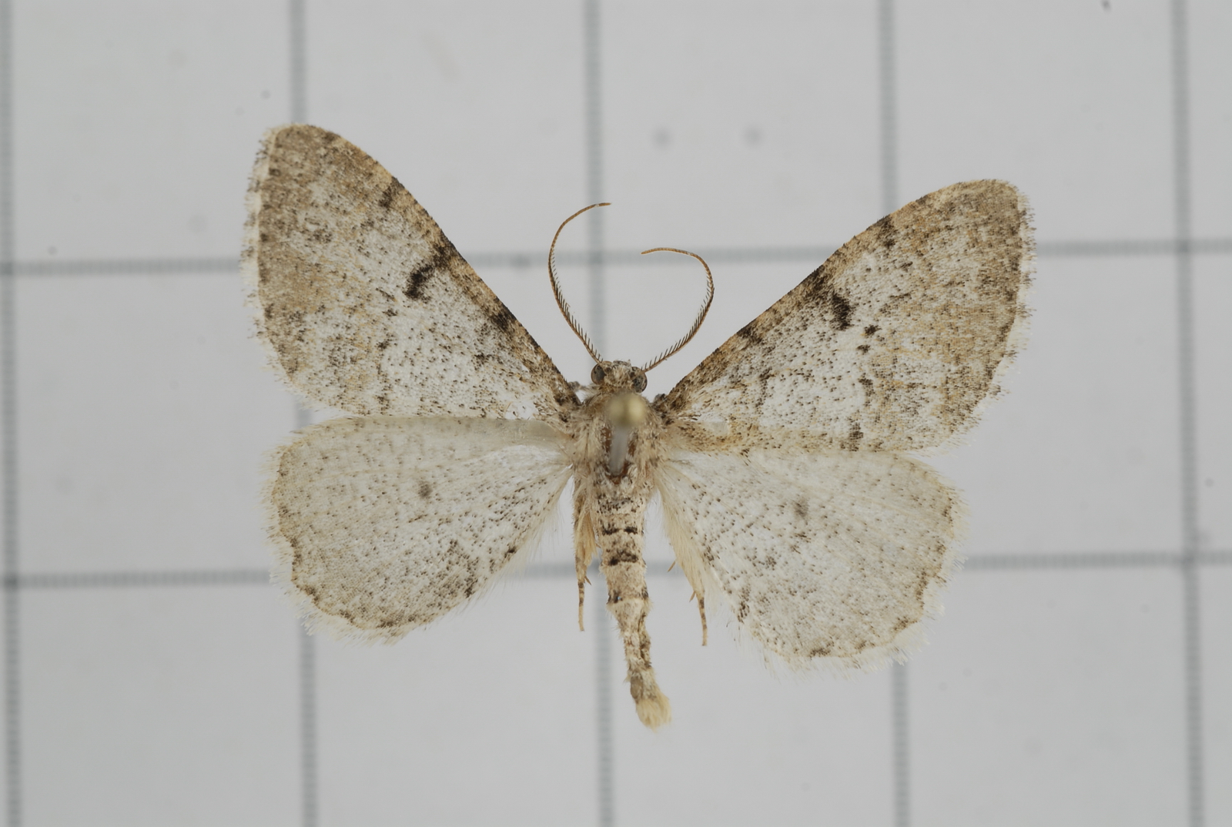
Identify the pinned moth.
Alcis nubeculosa
